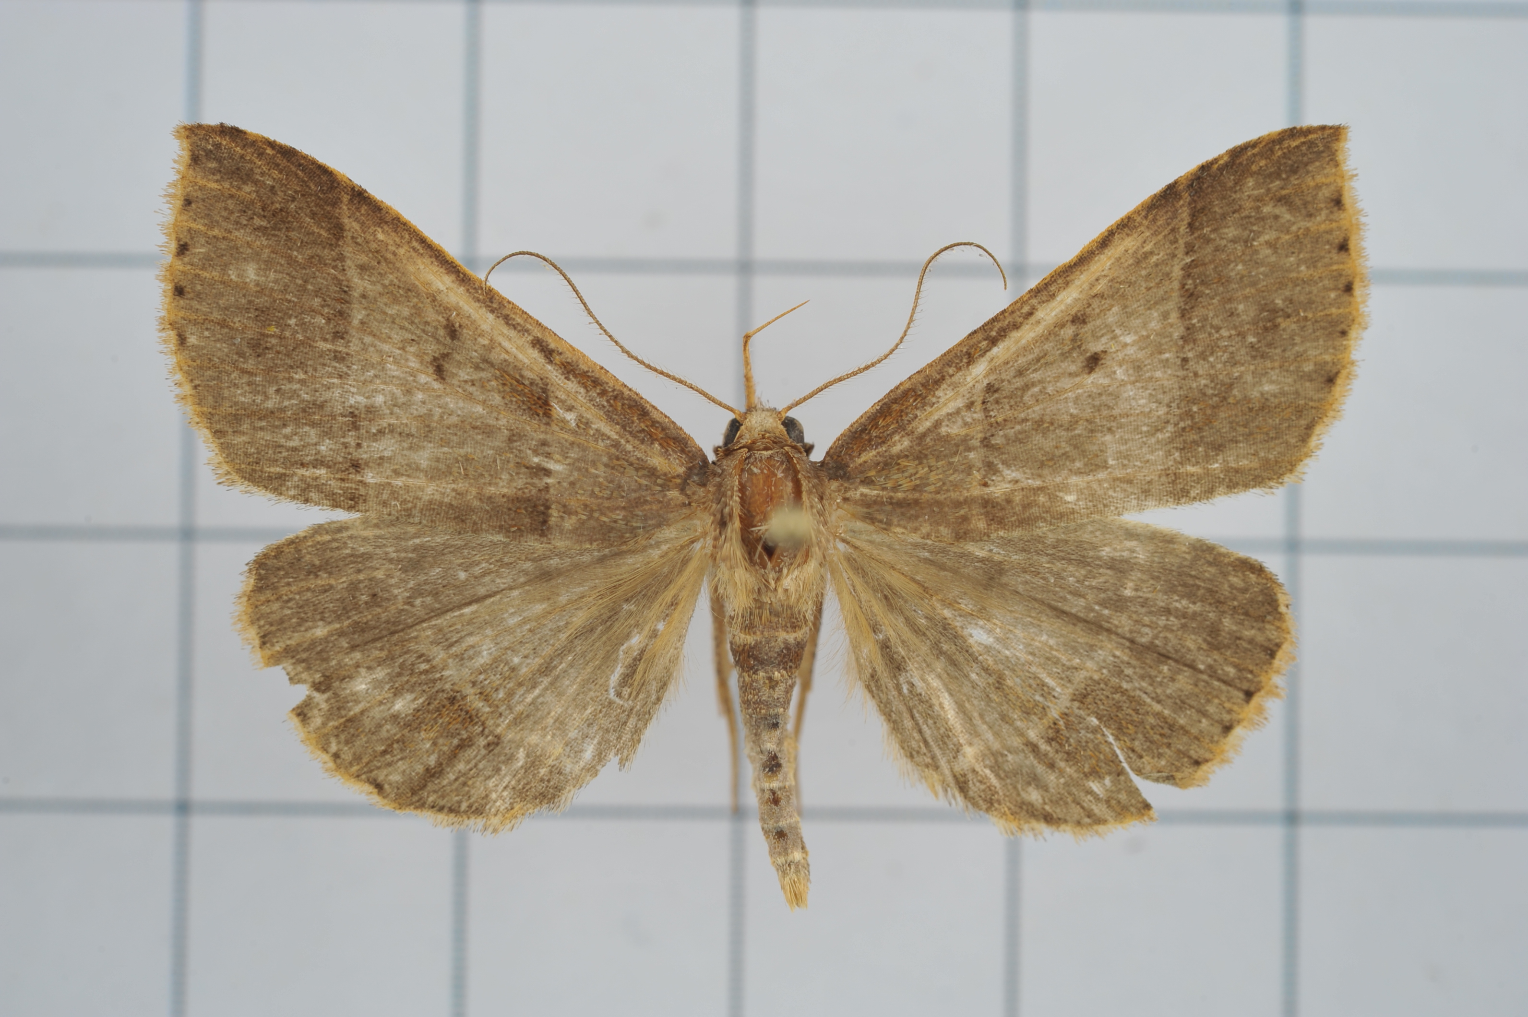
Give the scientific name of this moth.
Bertula parallela
